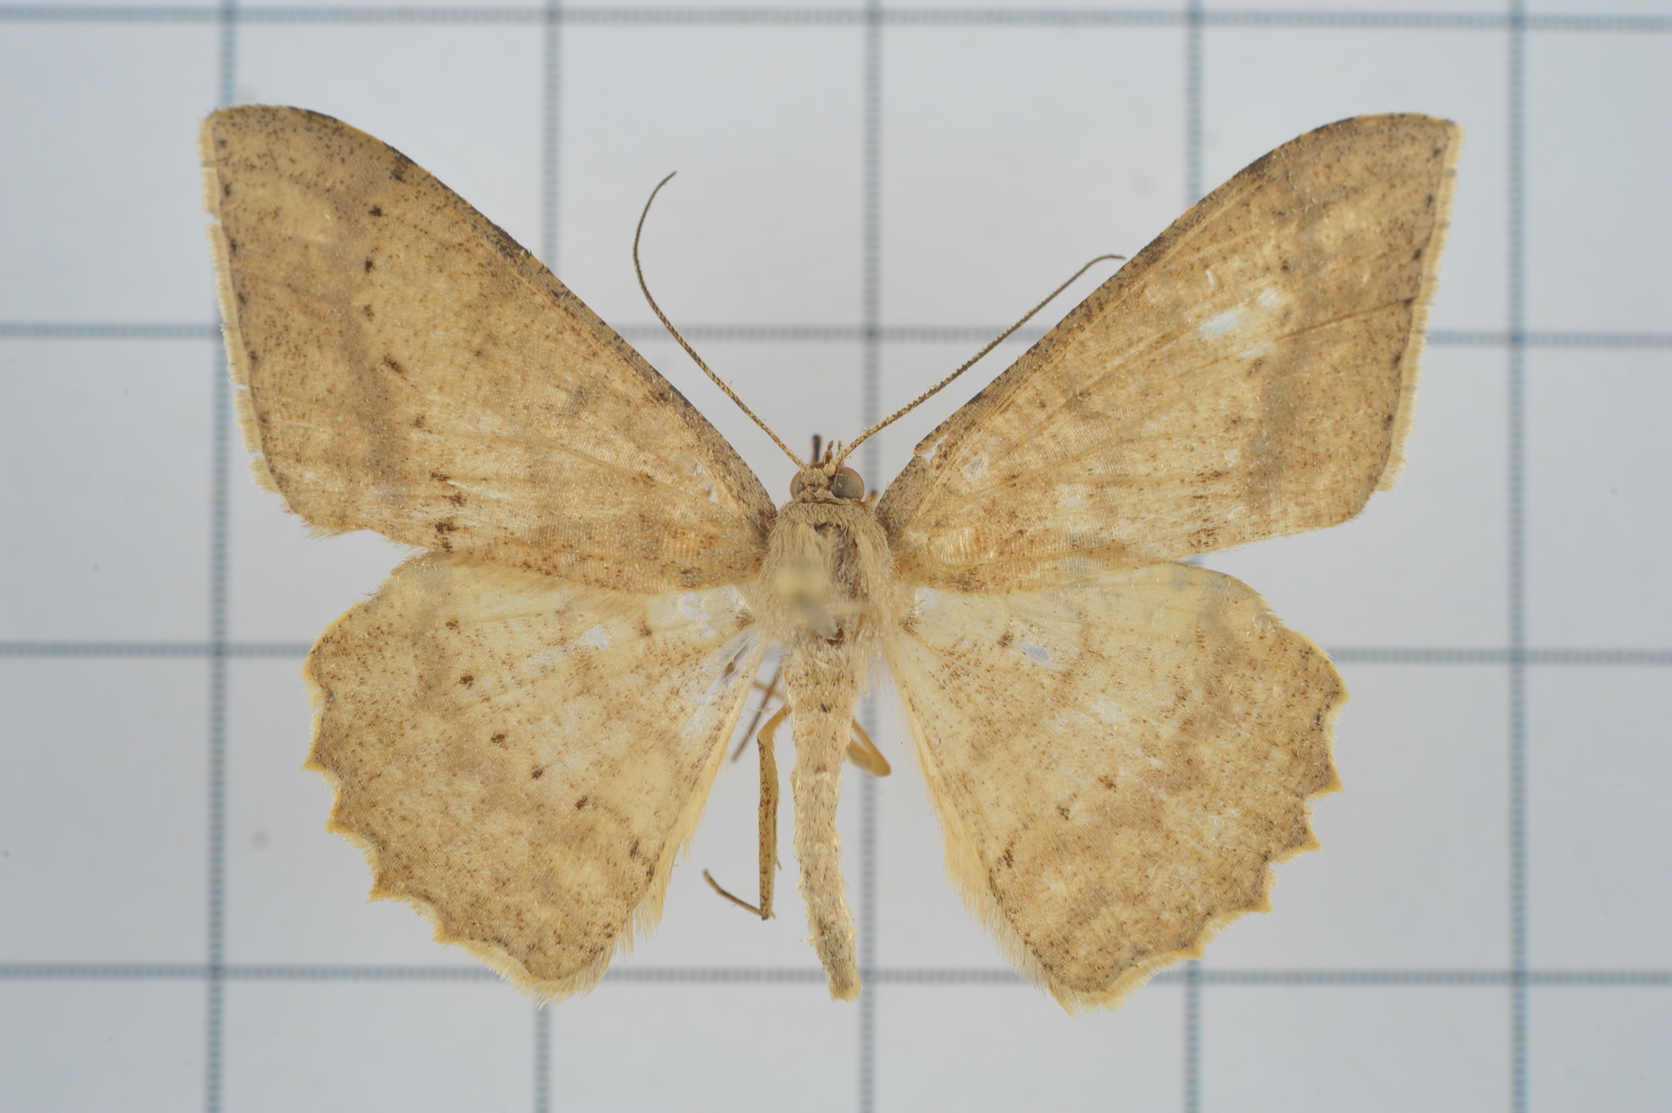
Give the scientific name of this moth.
Luxiaria mitorrhaphes
